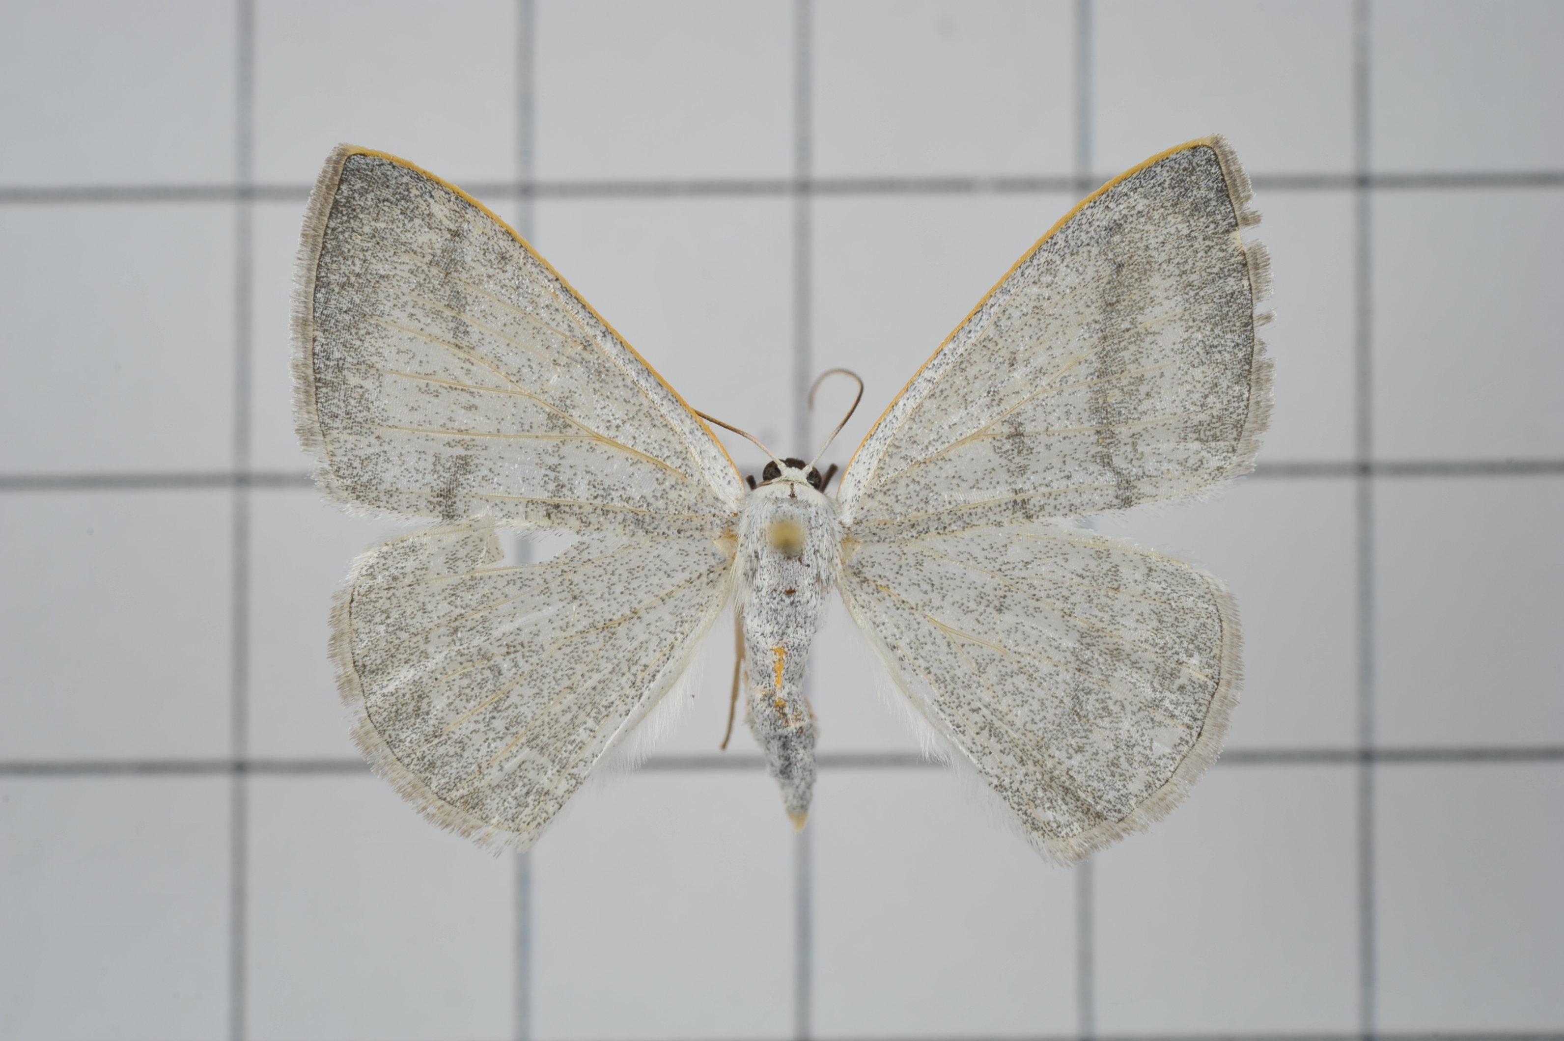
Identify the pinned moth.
Lomographa platyleucata marginata
